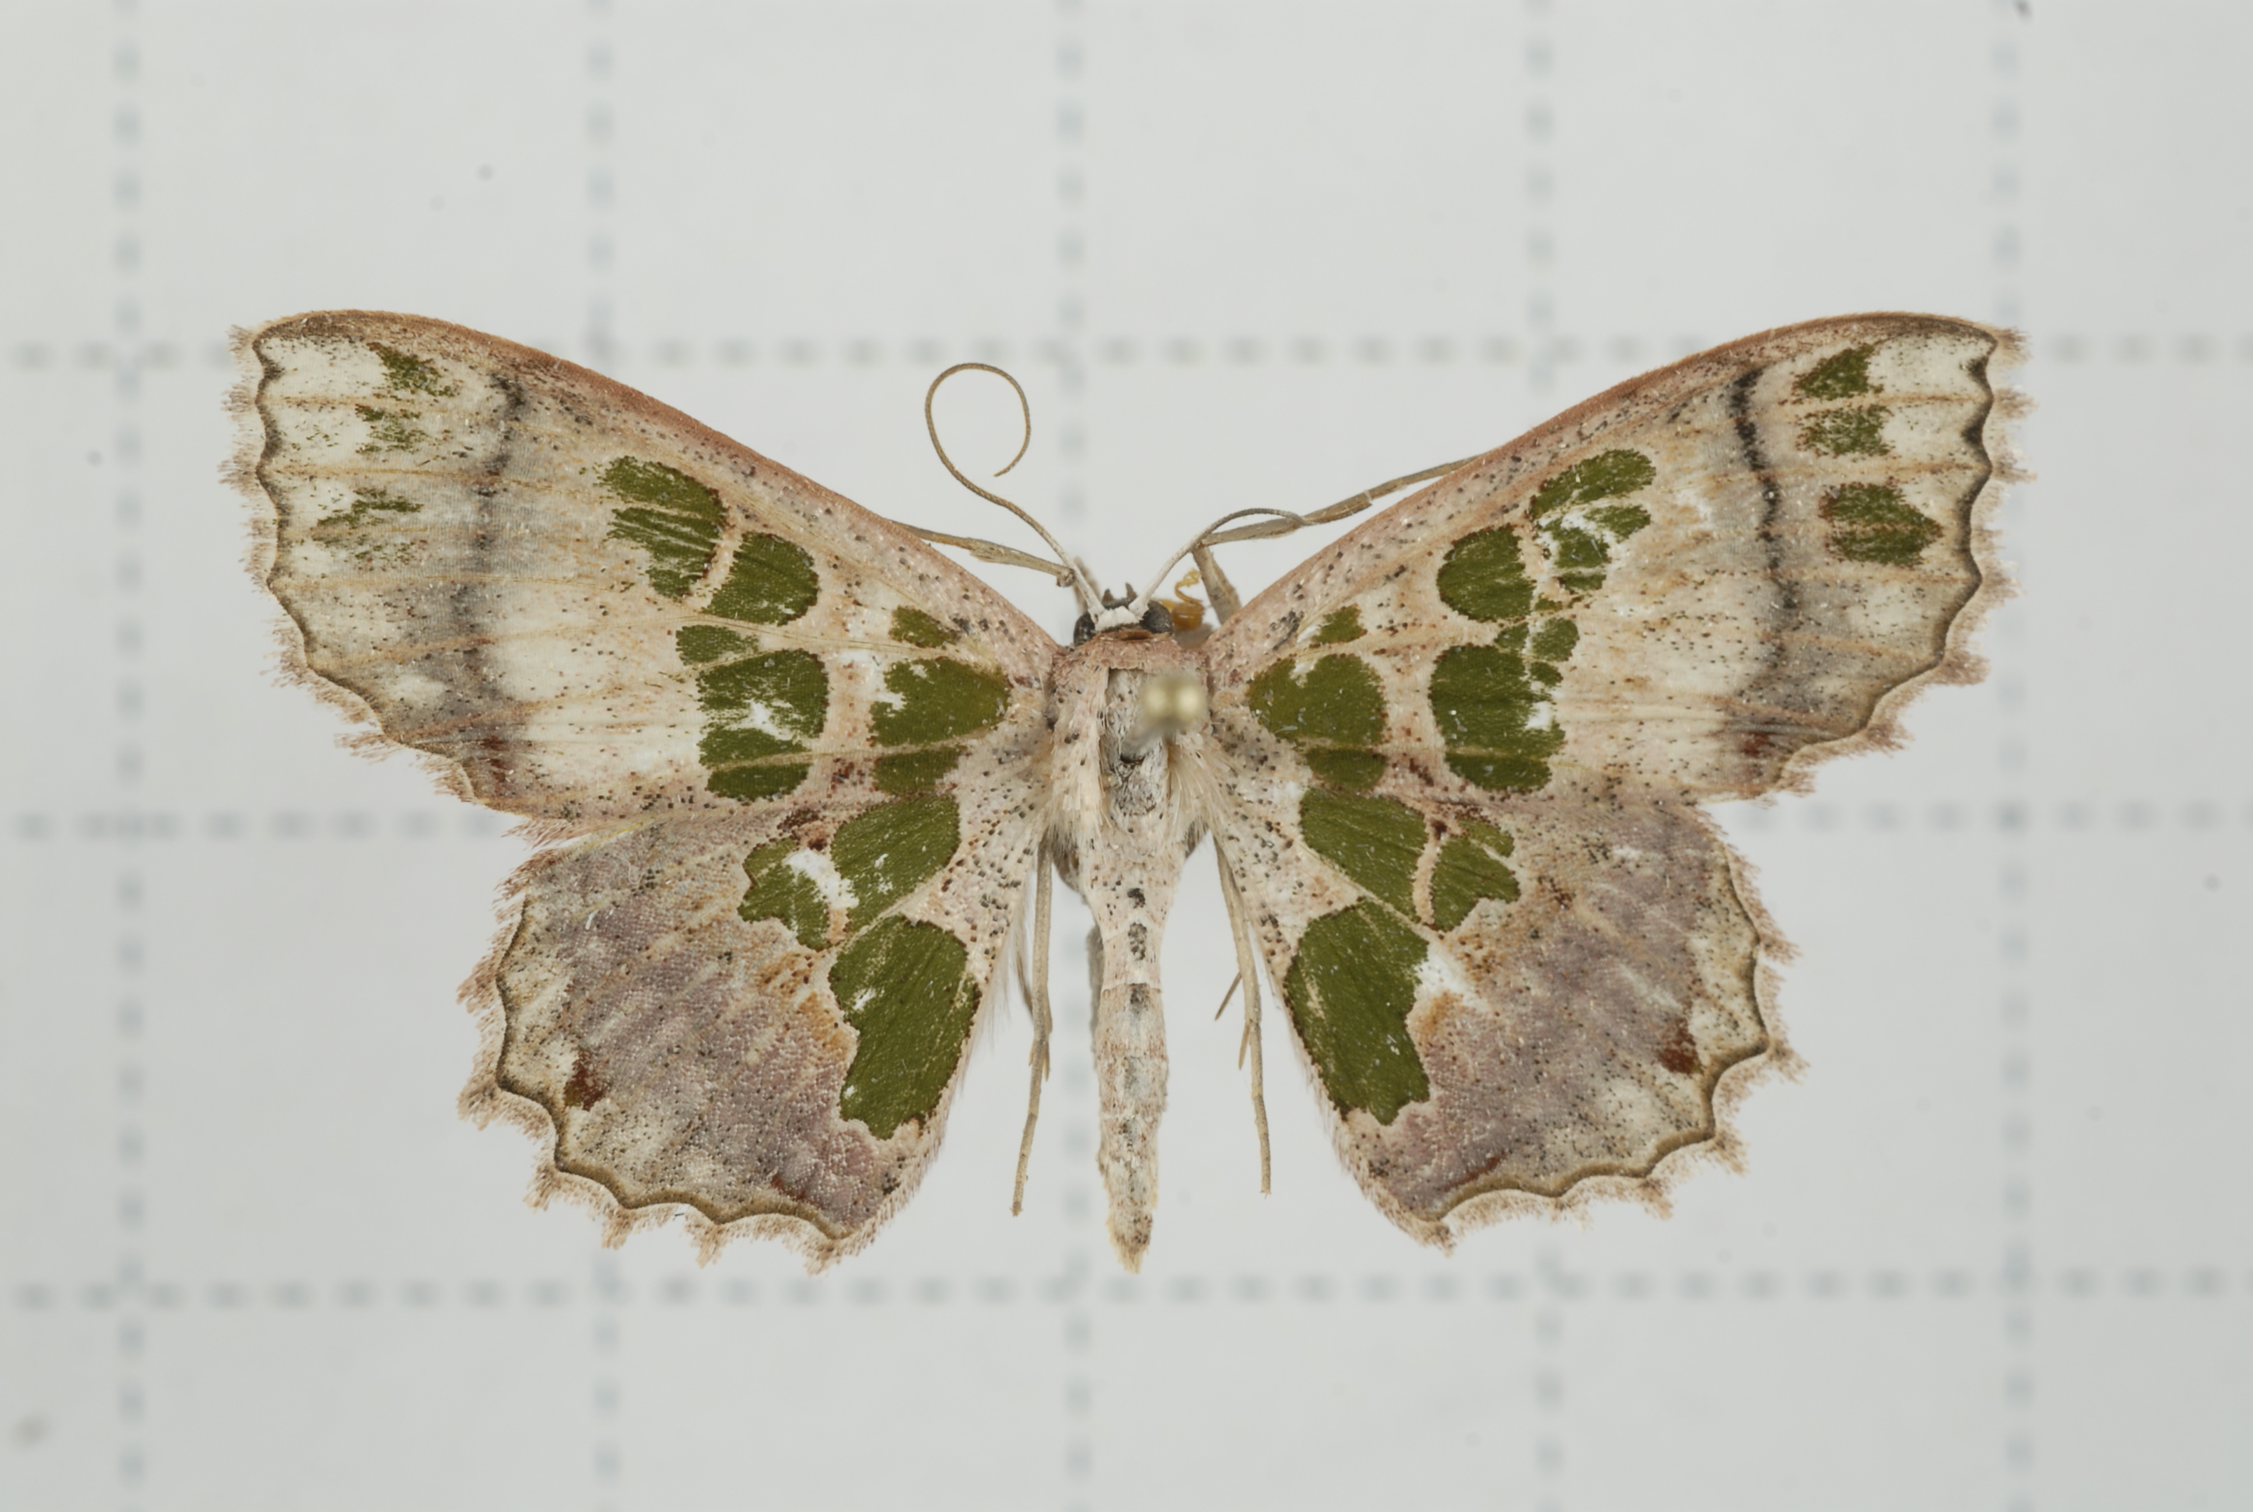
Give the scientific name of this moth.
Antitrygodes divisaria perturbata
